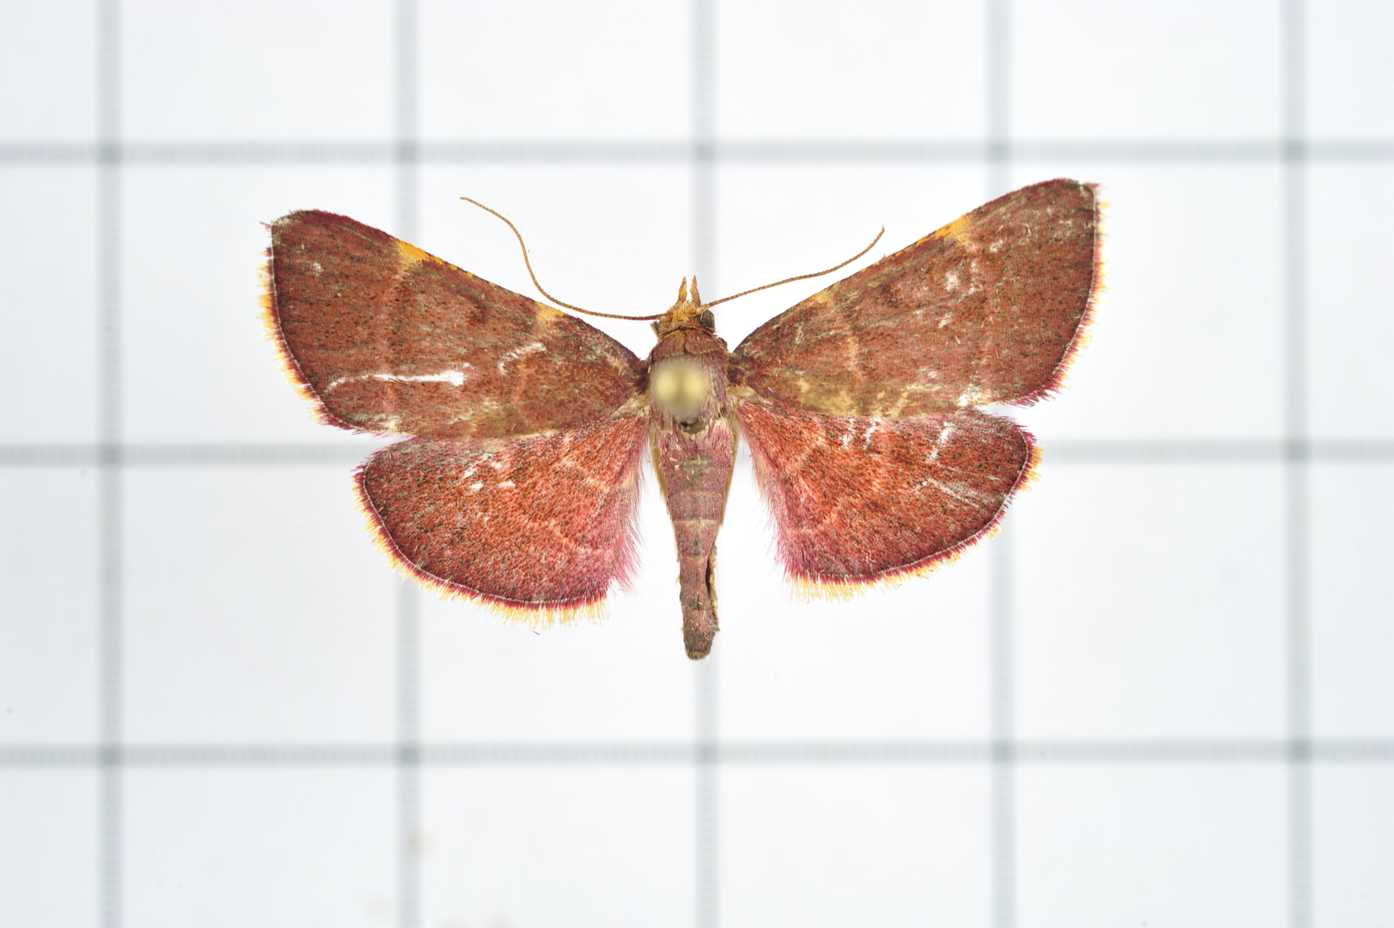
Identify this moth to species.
Herculia pelasgalis
